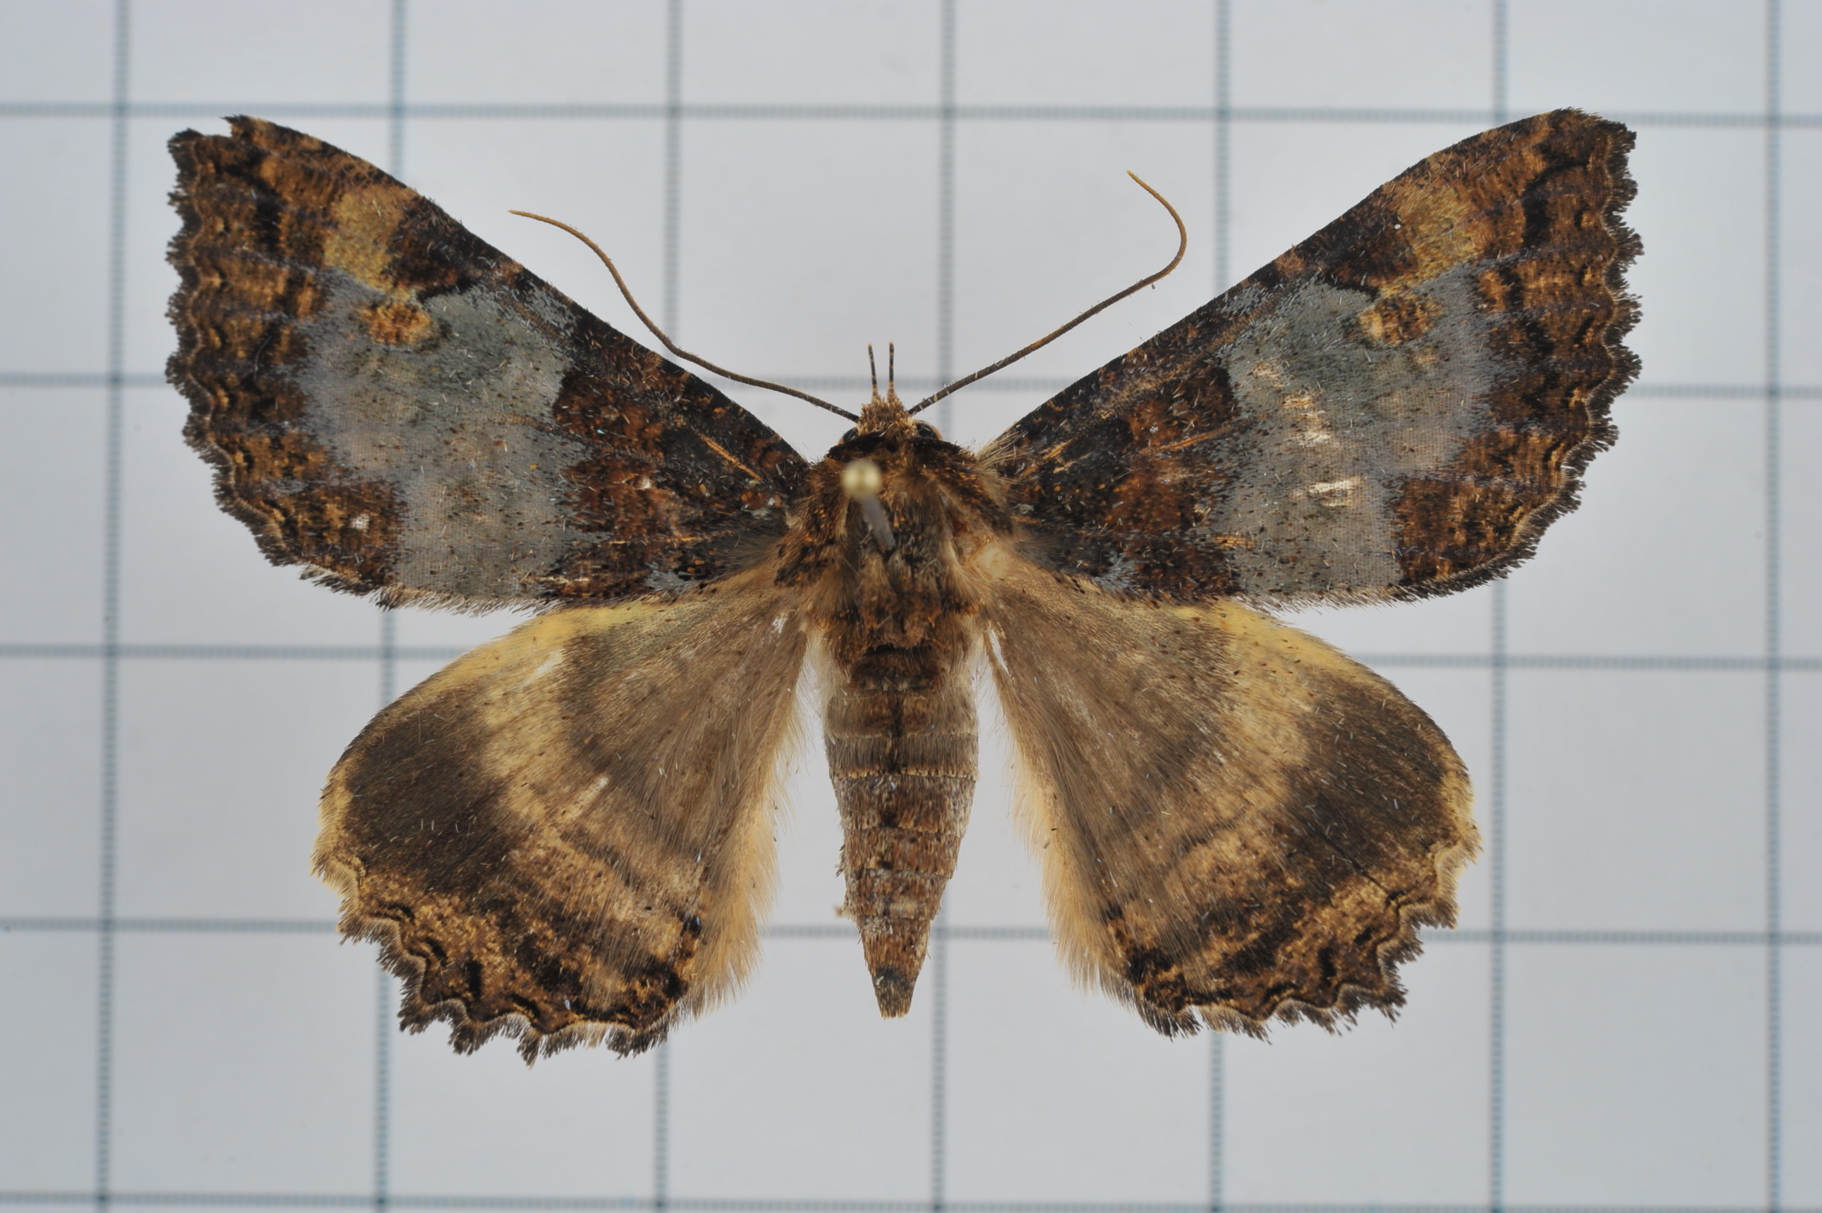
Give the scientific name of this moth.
Daddala lucilla
